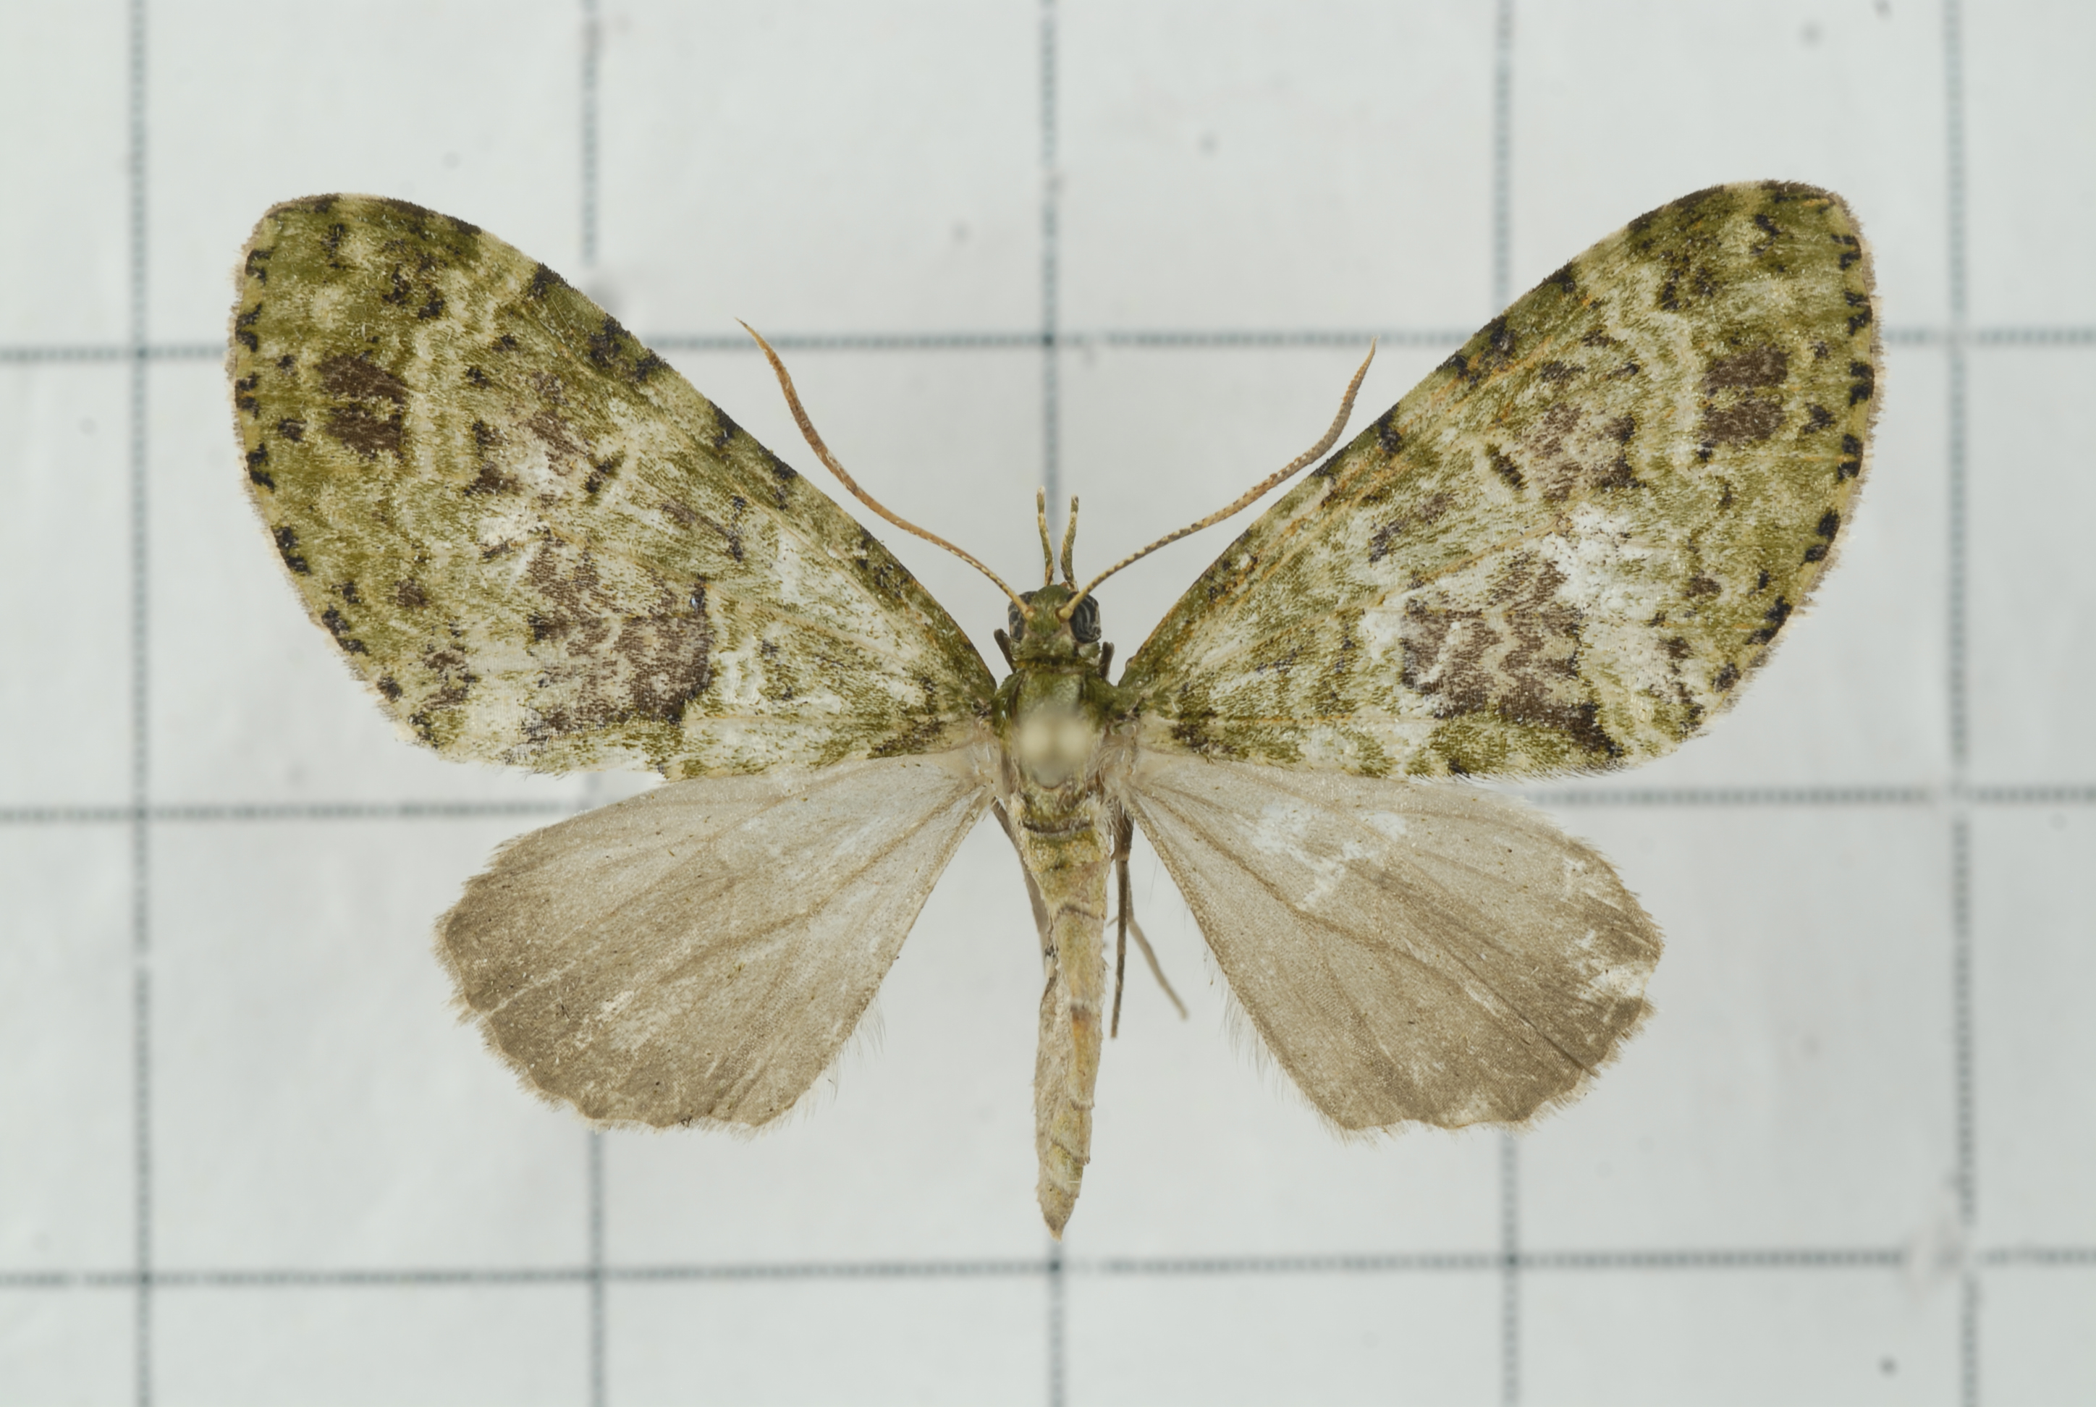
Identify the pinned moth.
Hypocometa clauda
